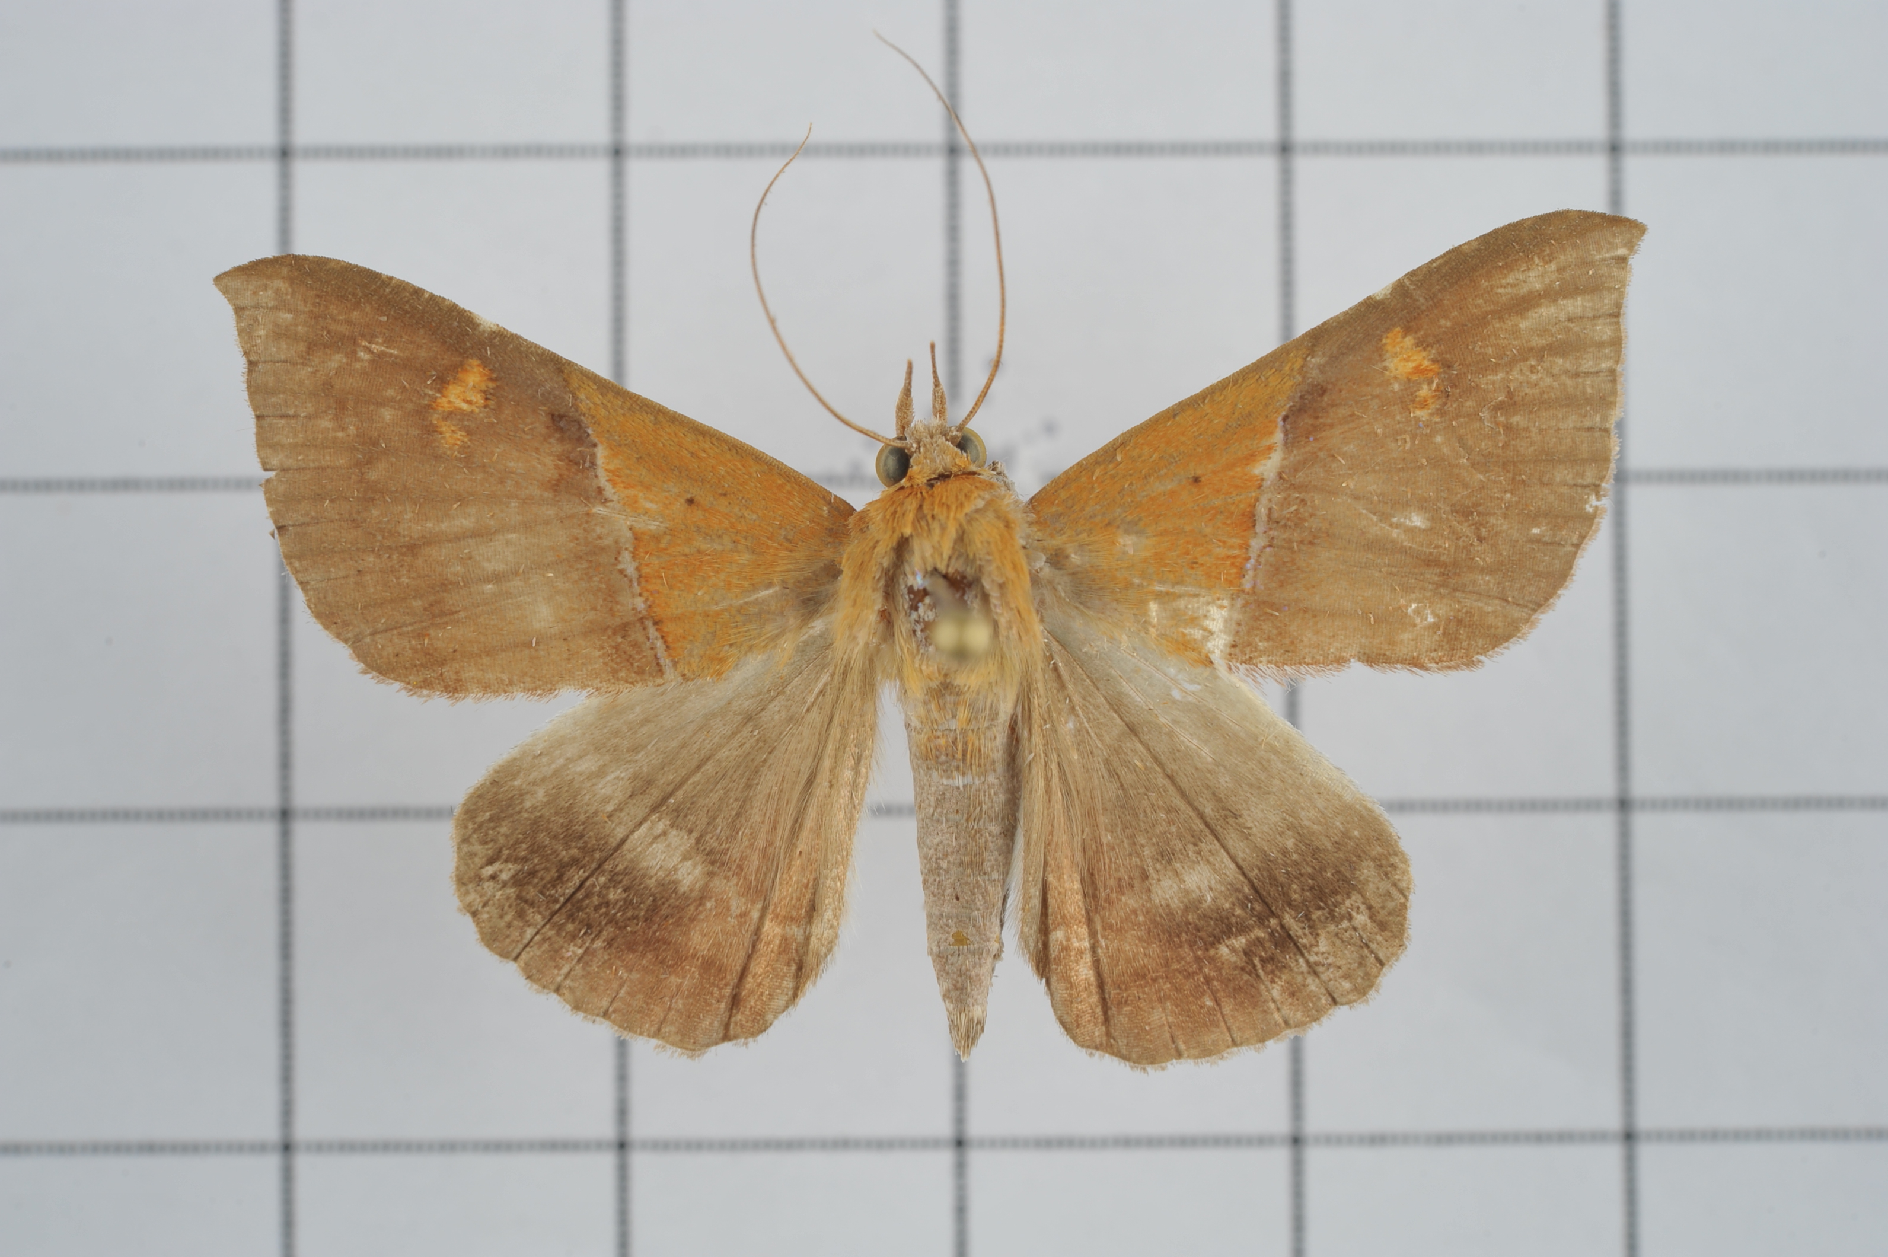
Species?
Sympis rufibasis
